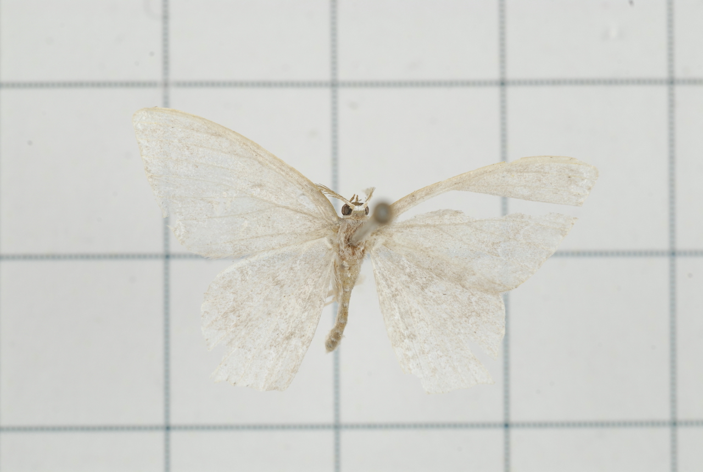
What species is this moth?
Jodis argentilineata
